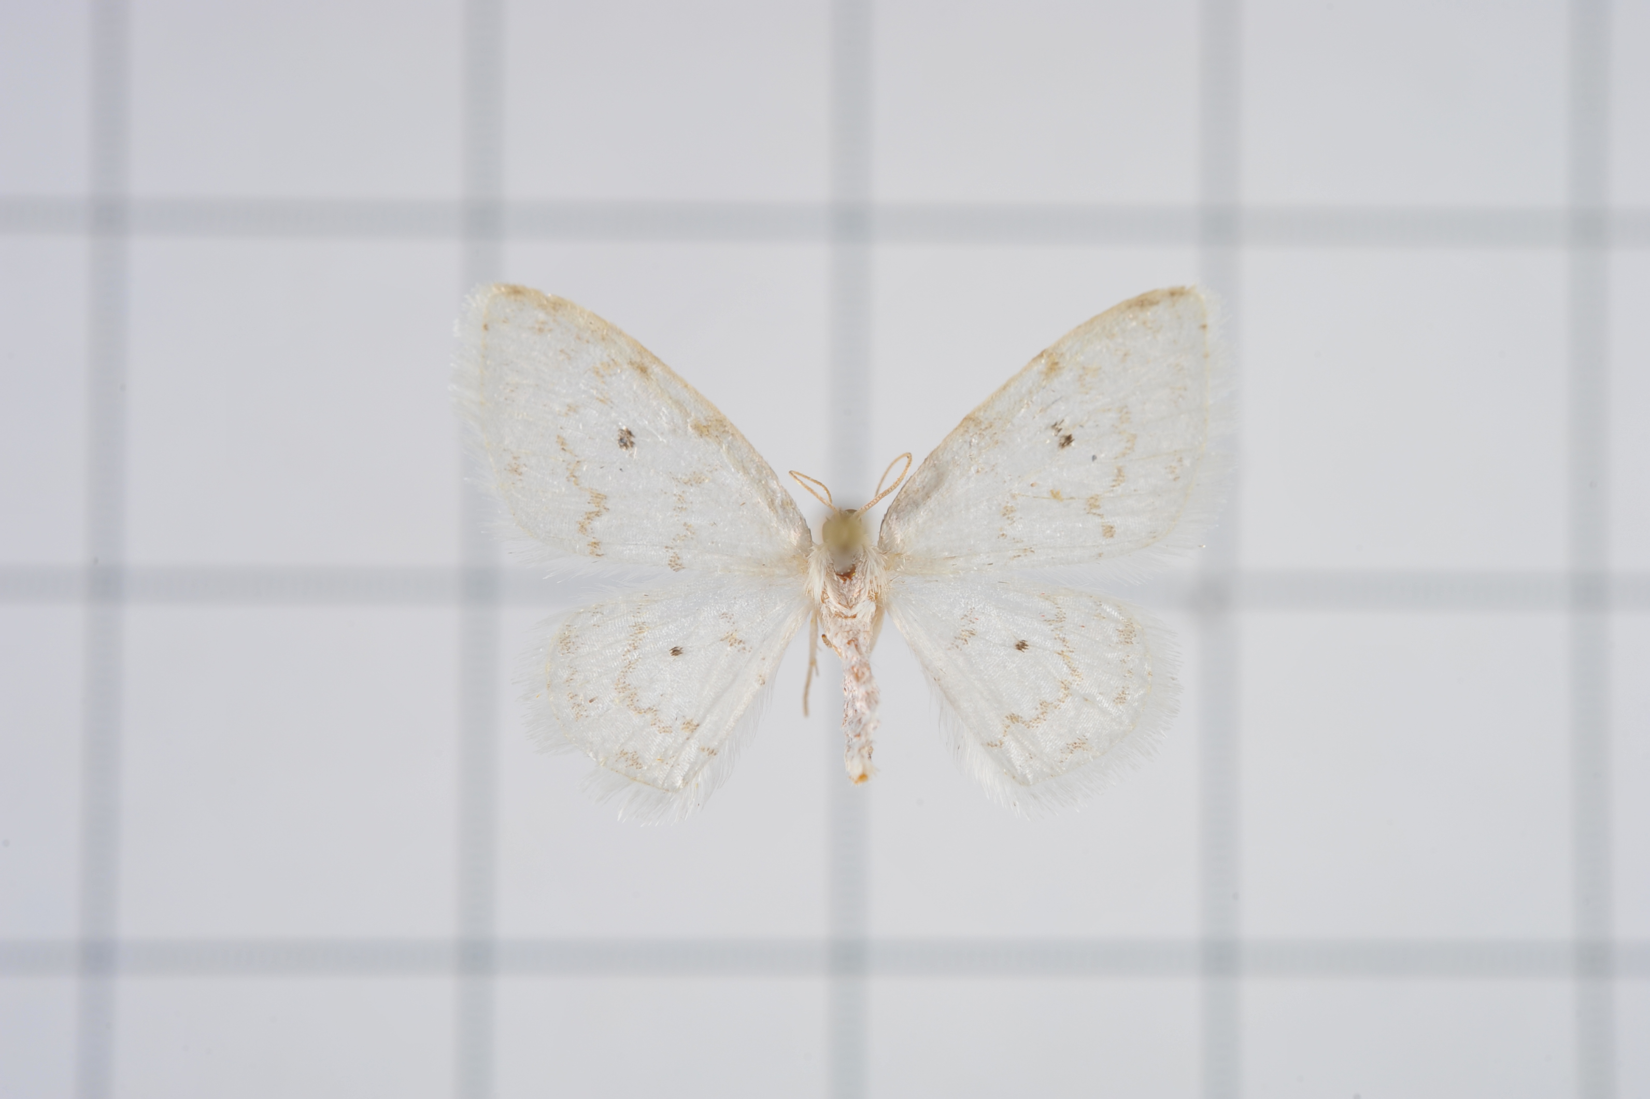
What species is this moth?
Dipriodonta minima
